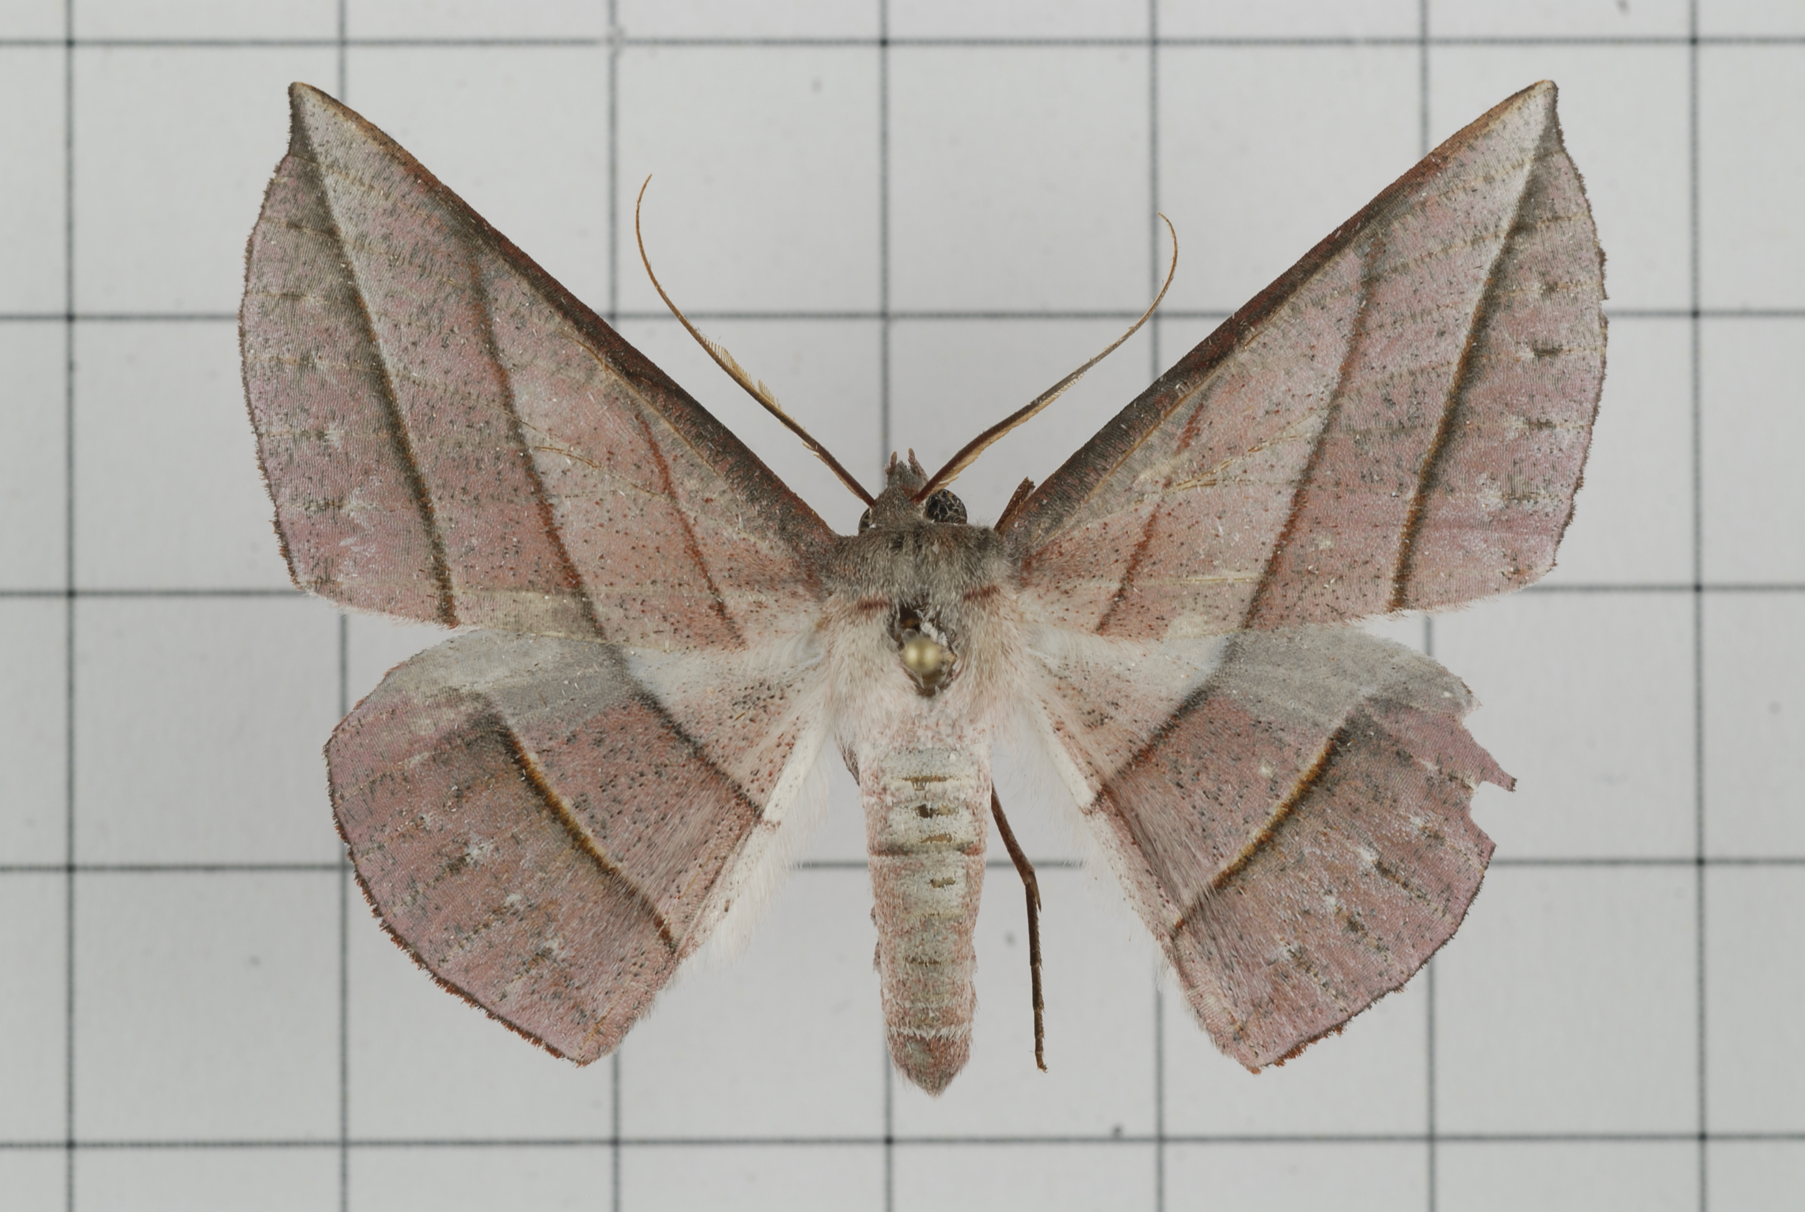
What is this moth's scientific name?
Sarcinodes yeni
